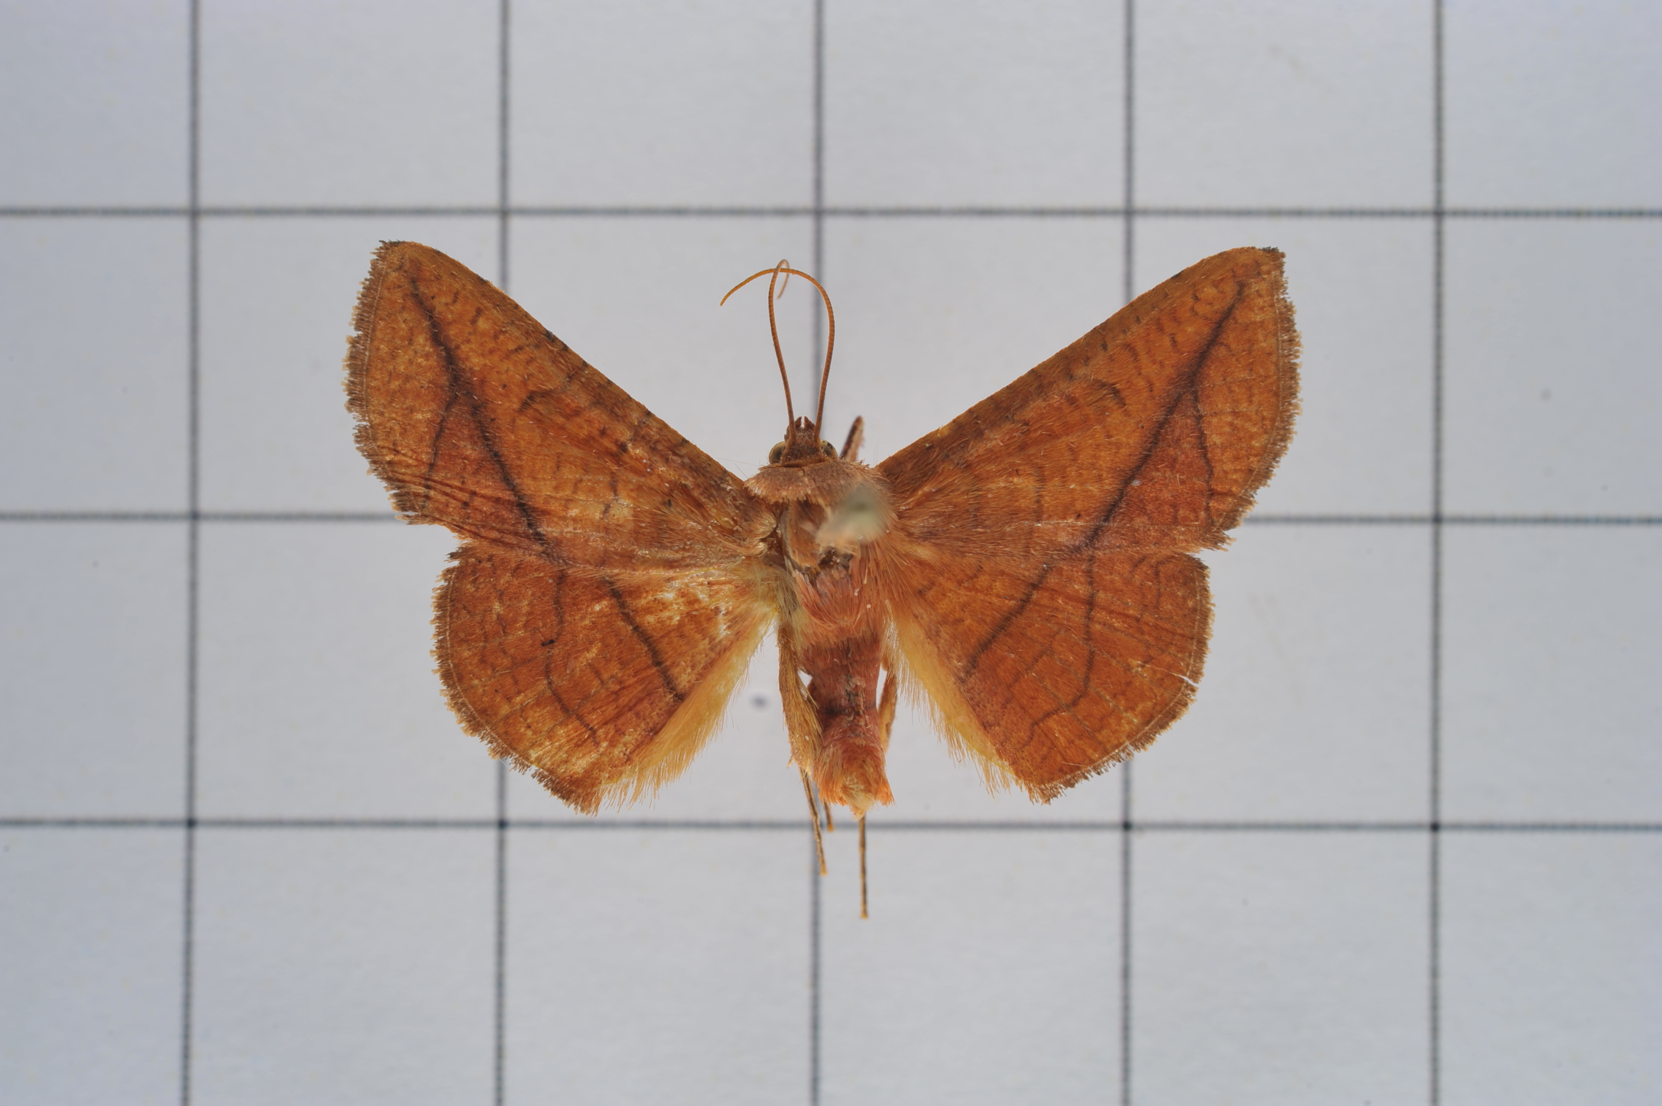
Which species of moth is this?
Sonagara strigipennis
